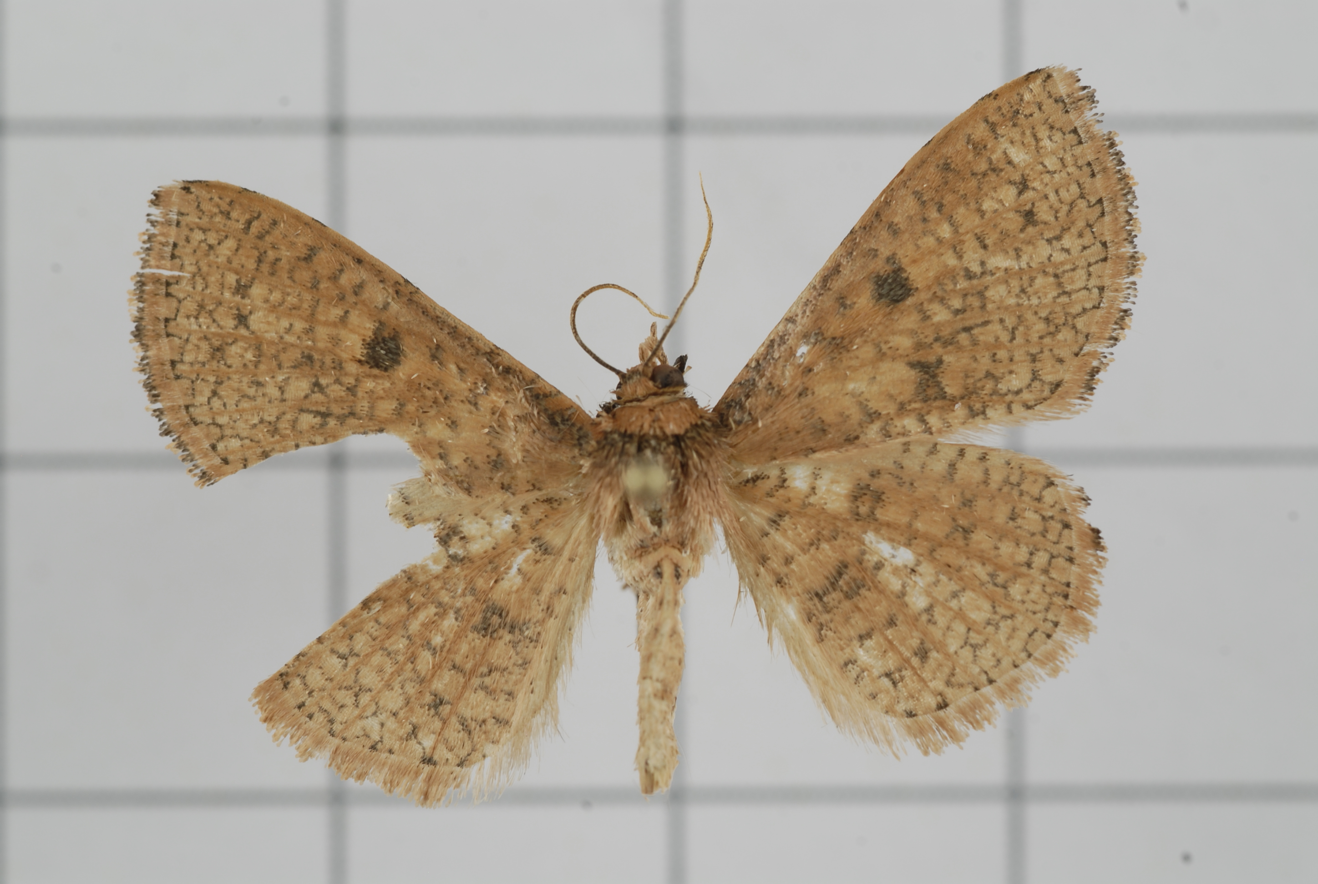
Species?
Herimba formosa
